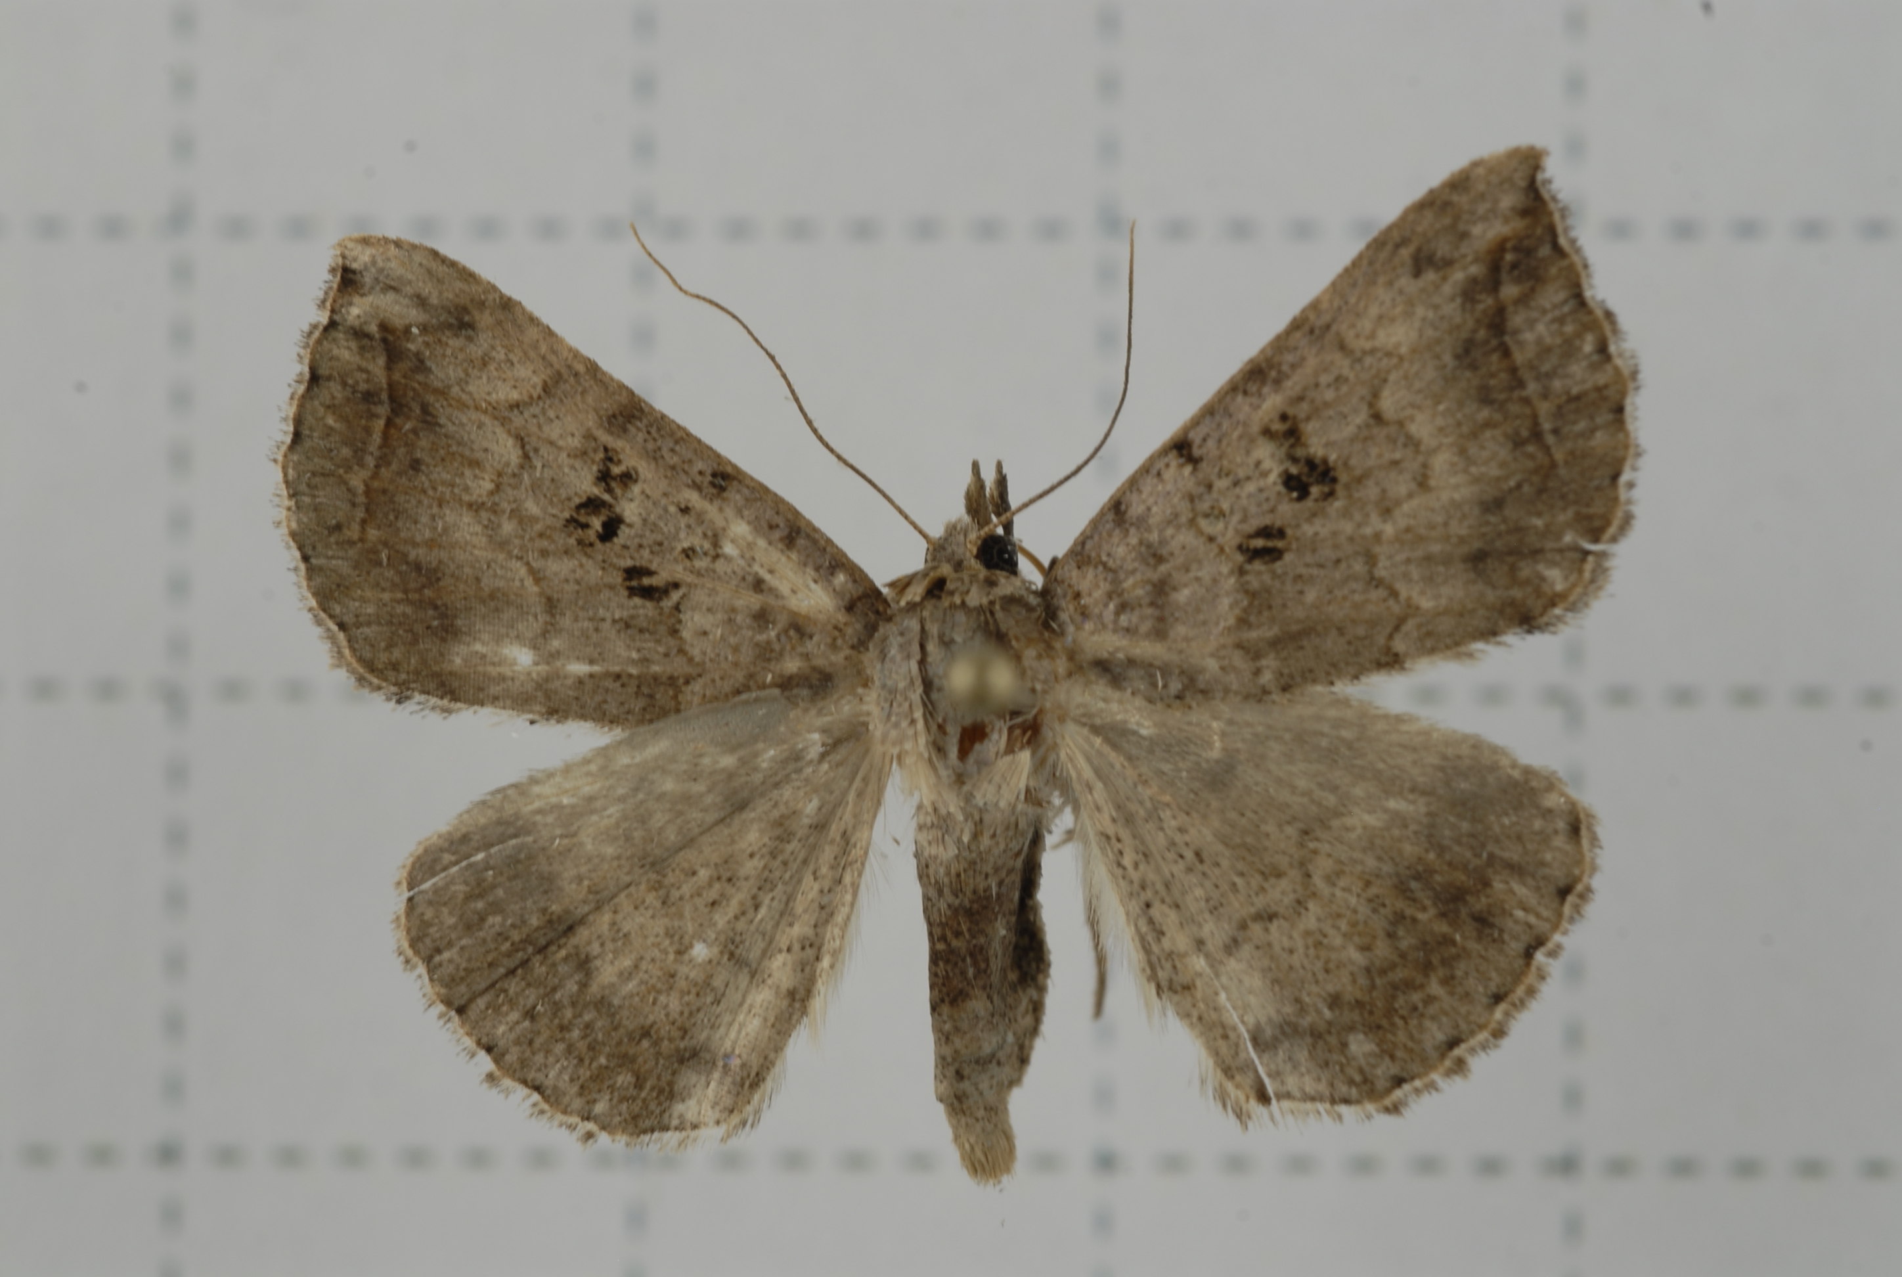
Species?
Blasticorhinus rivulosa
